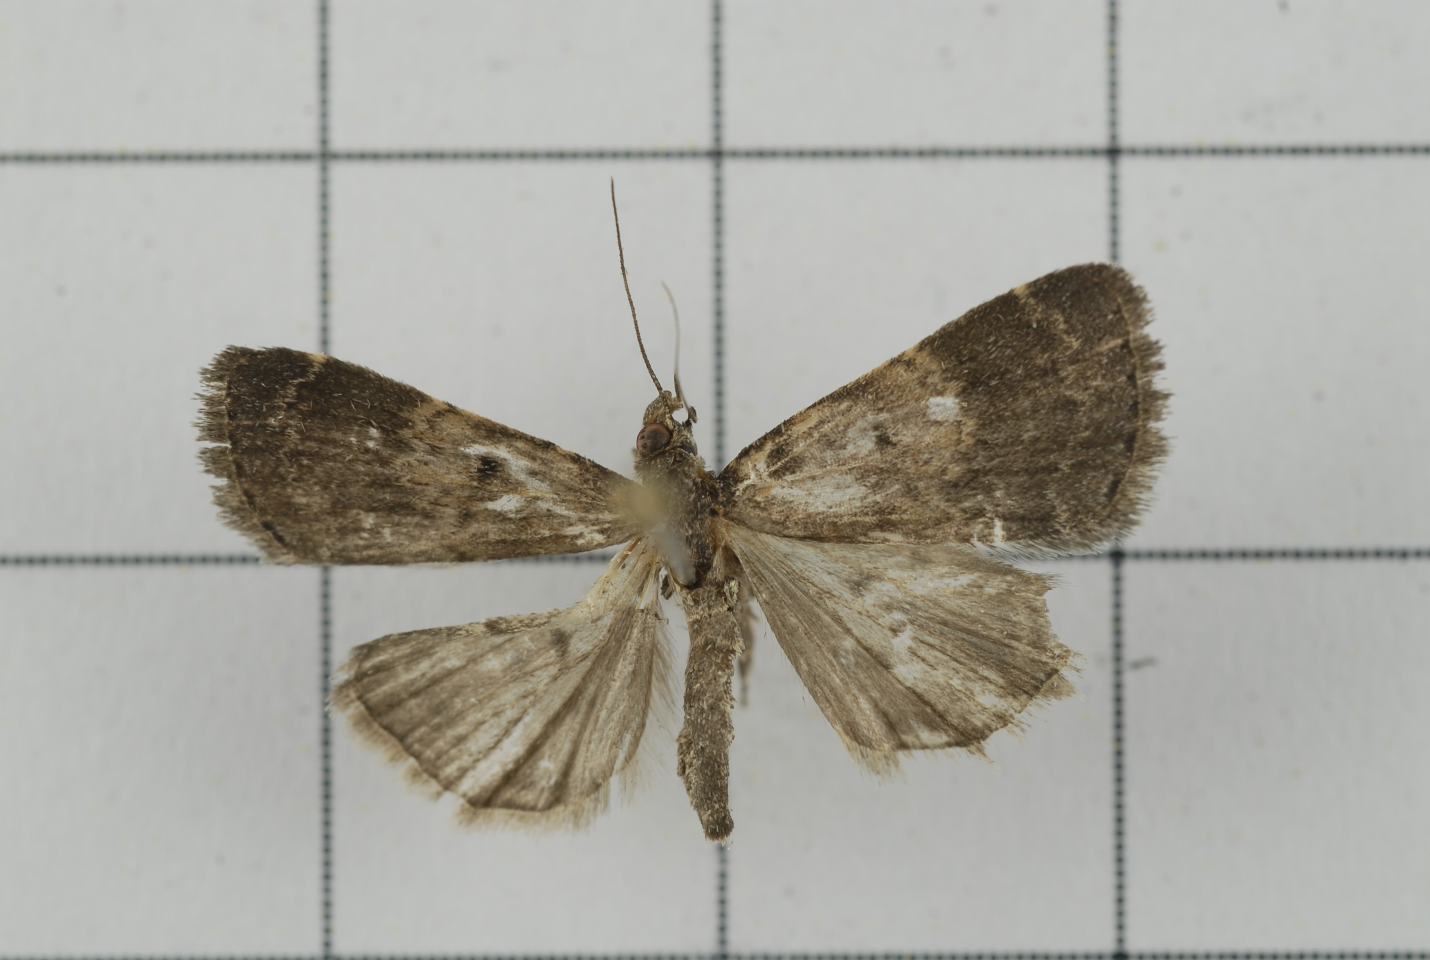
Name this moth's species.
Hydrillodes lentalis
